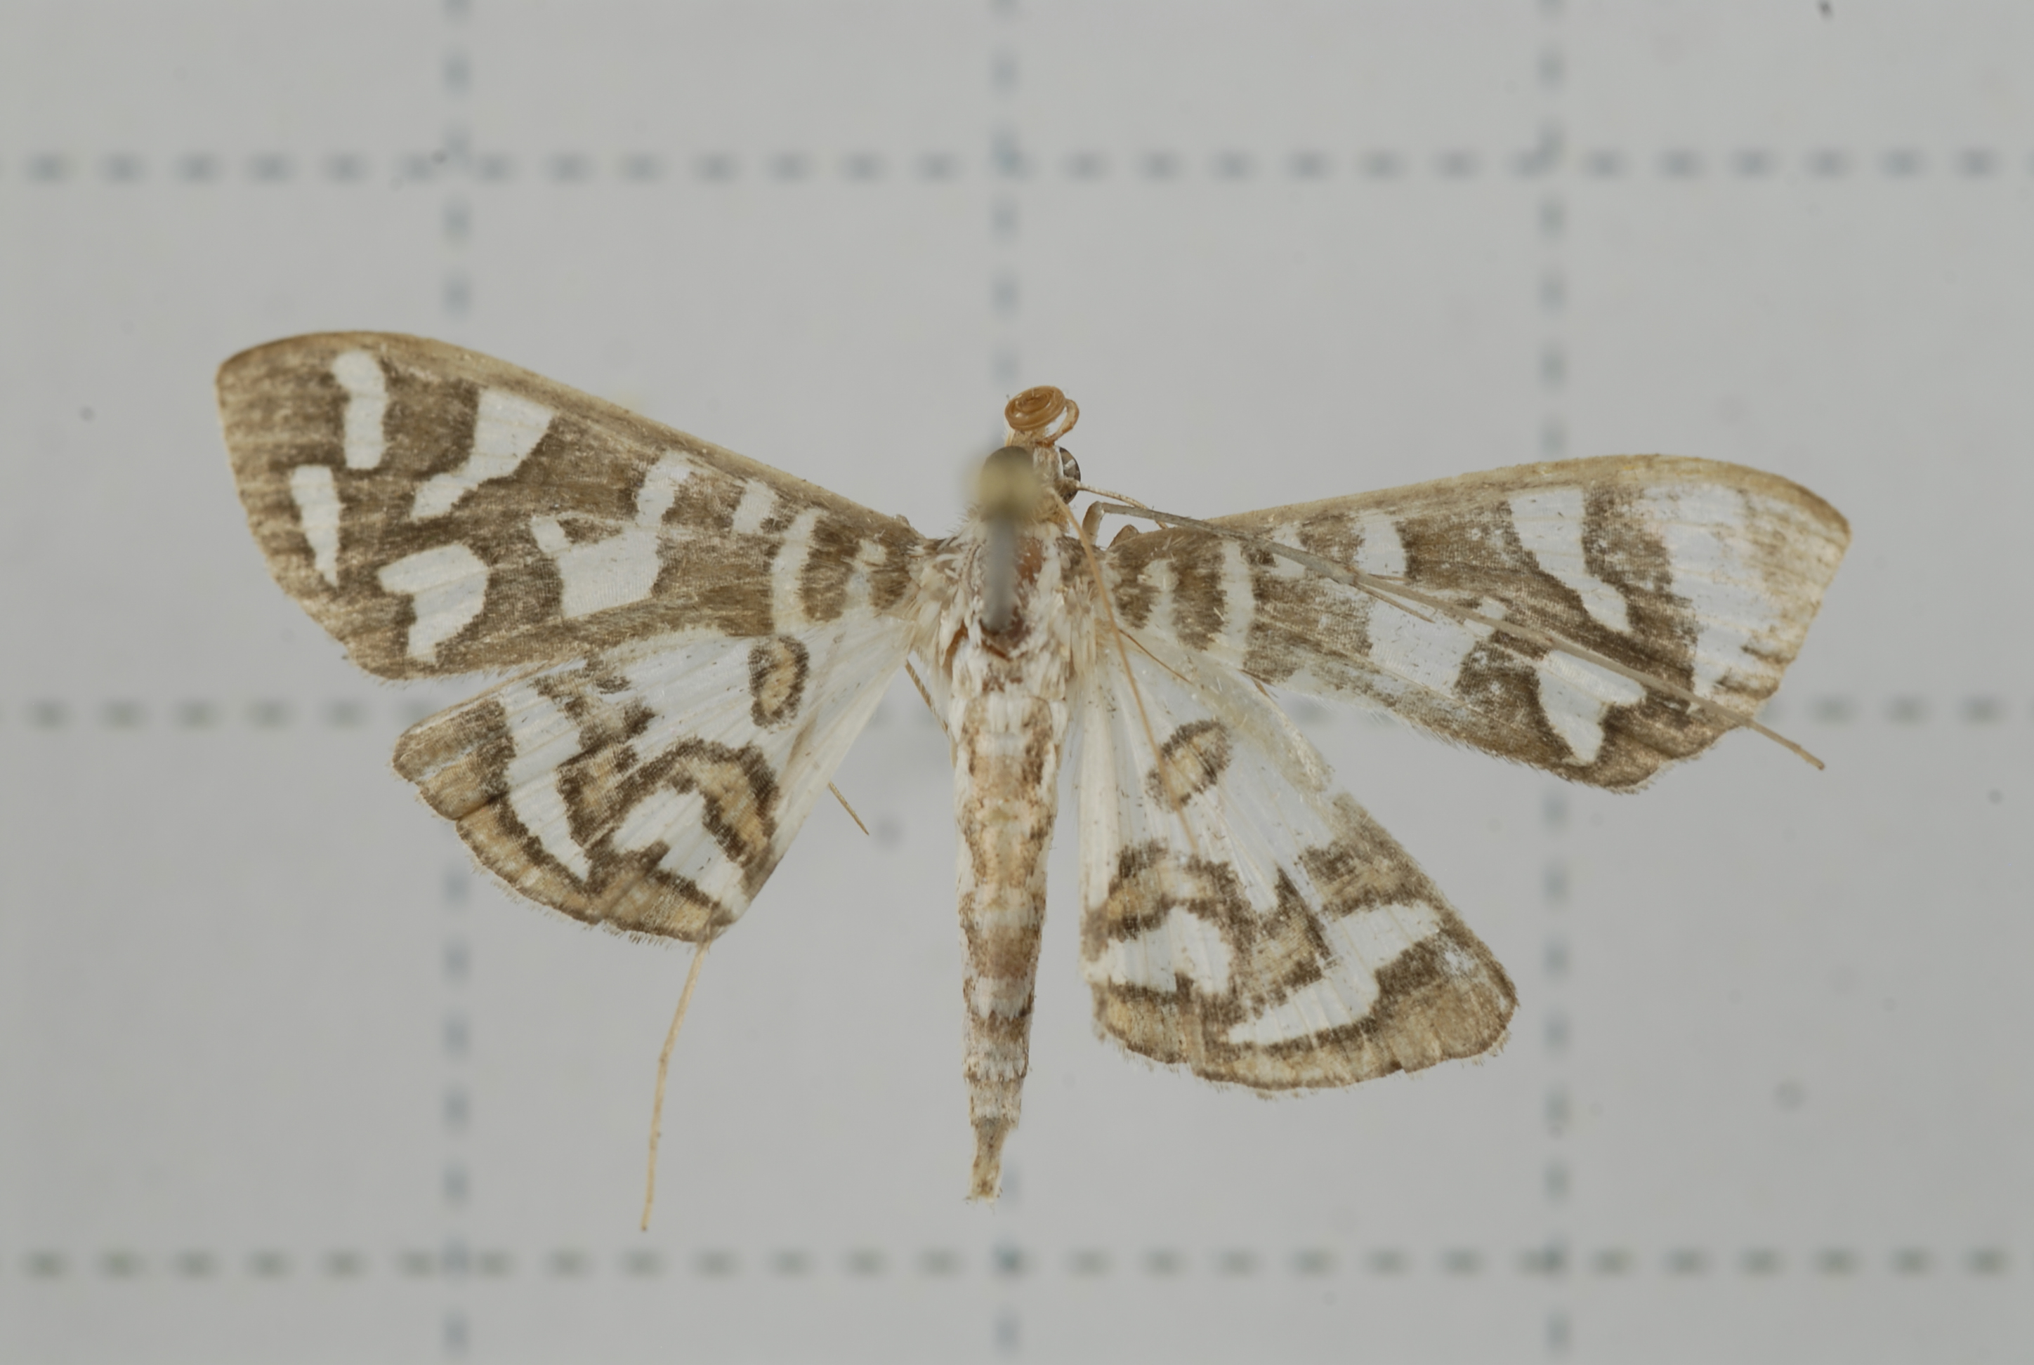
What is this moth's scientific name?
Nausinoe perspectata
